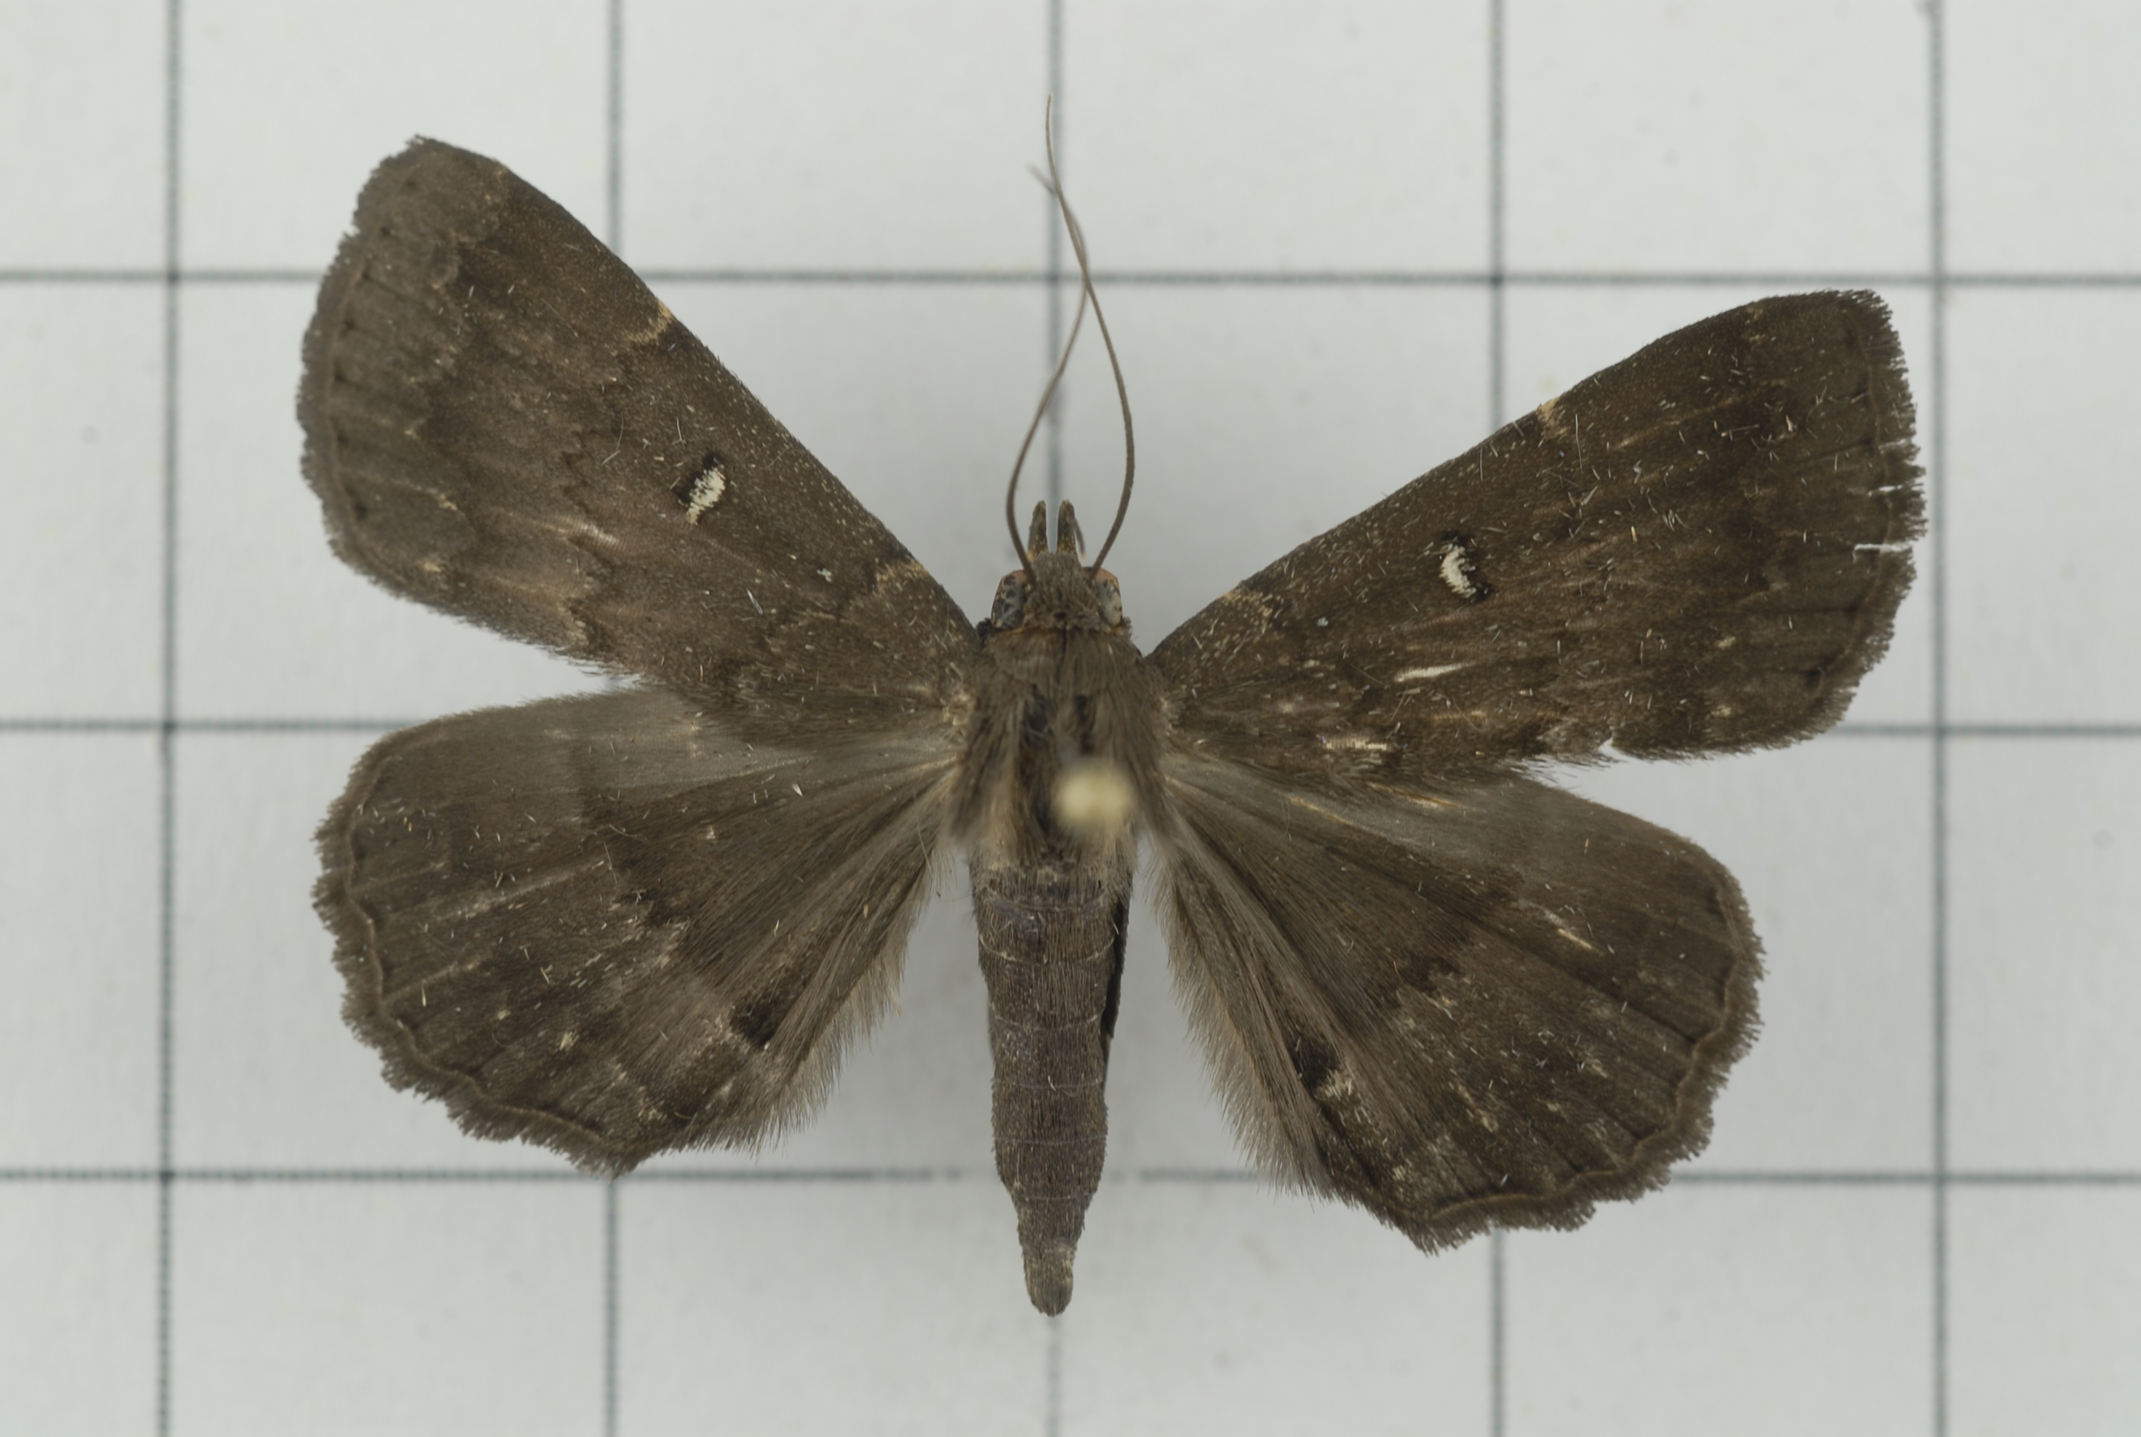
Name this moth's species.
Bocana manifestalis
